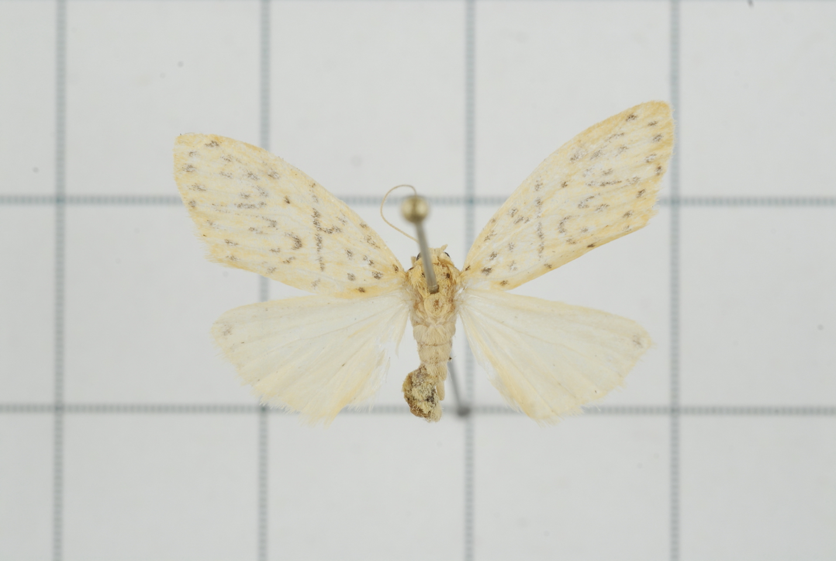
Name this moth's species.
Huangilene alikangiae alikangiae
